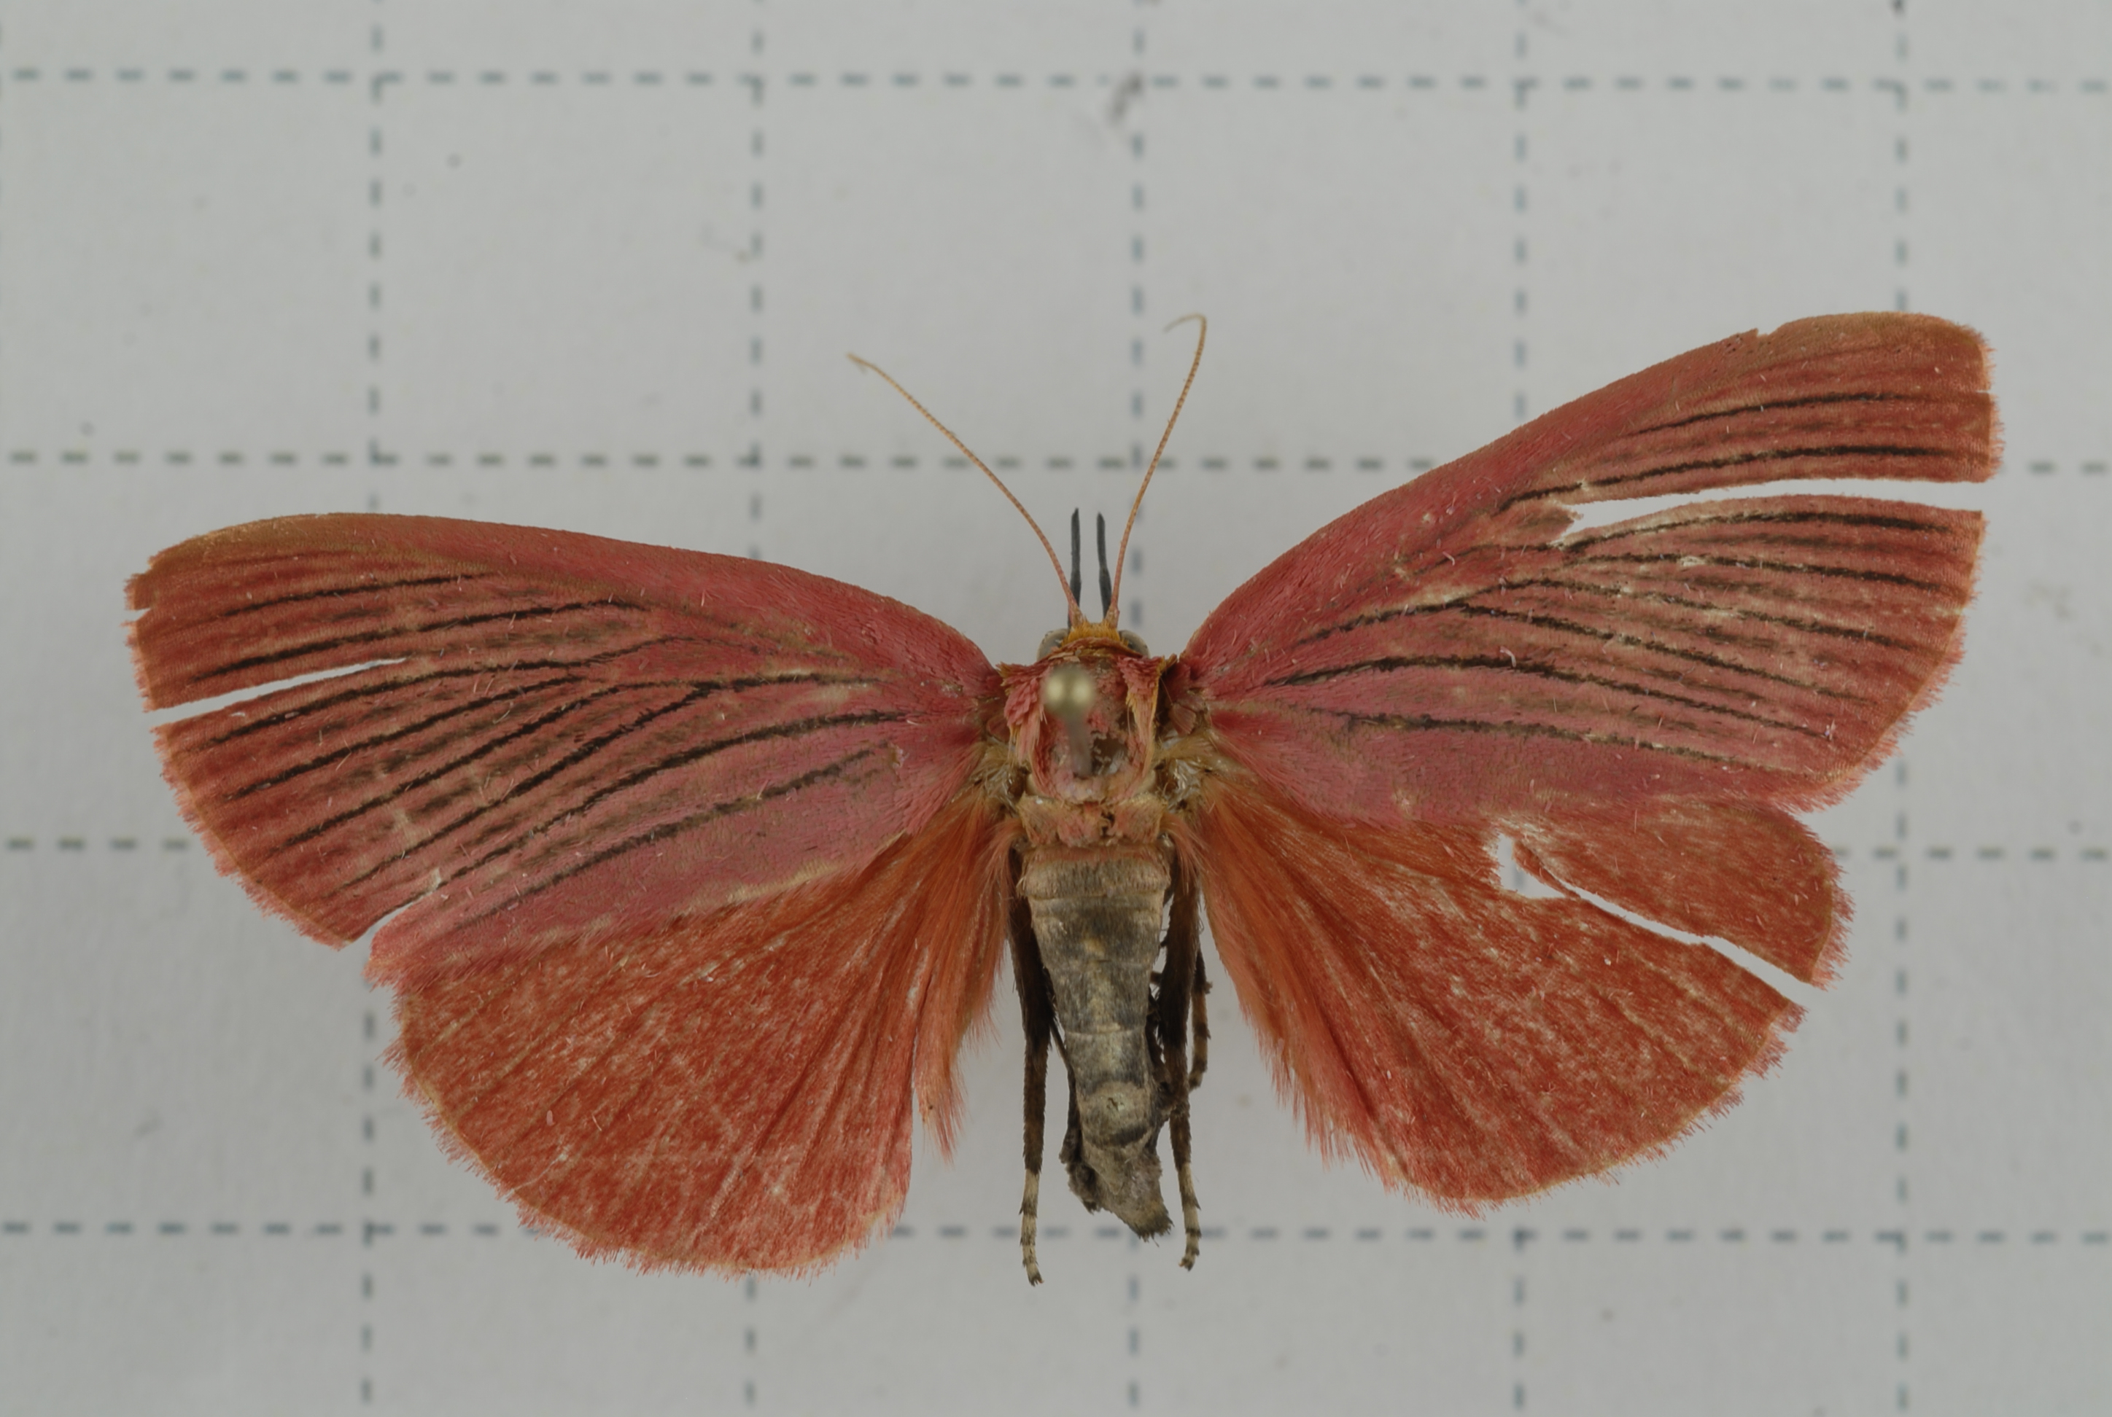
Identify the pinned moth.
Arctioblepsis rubida
